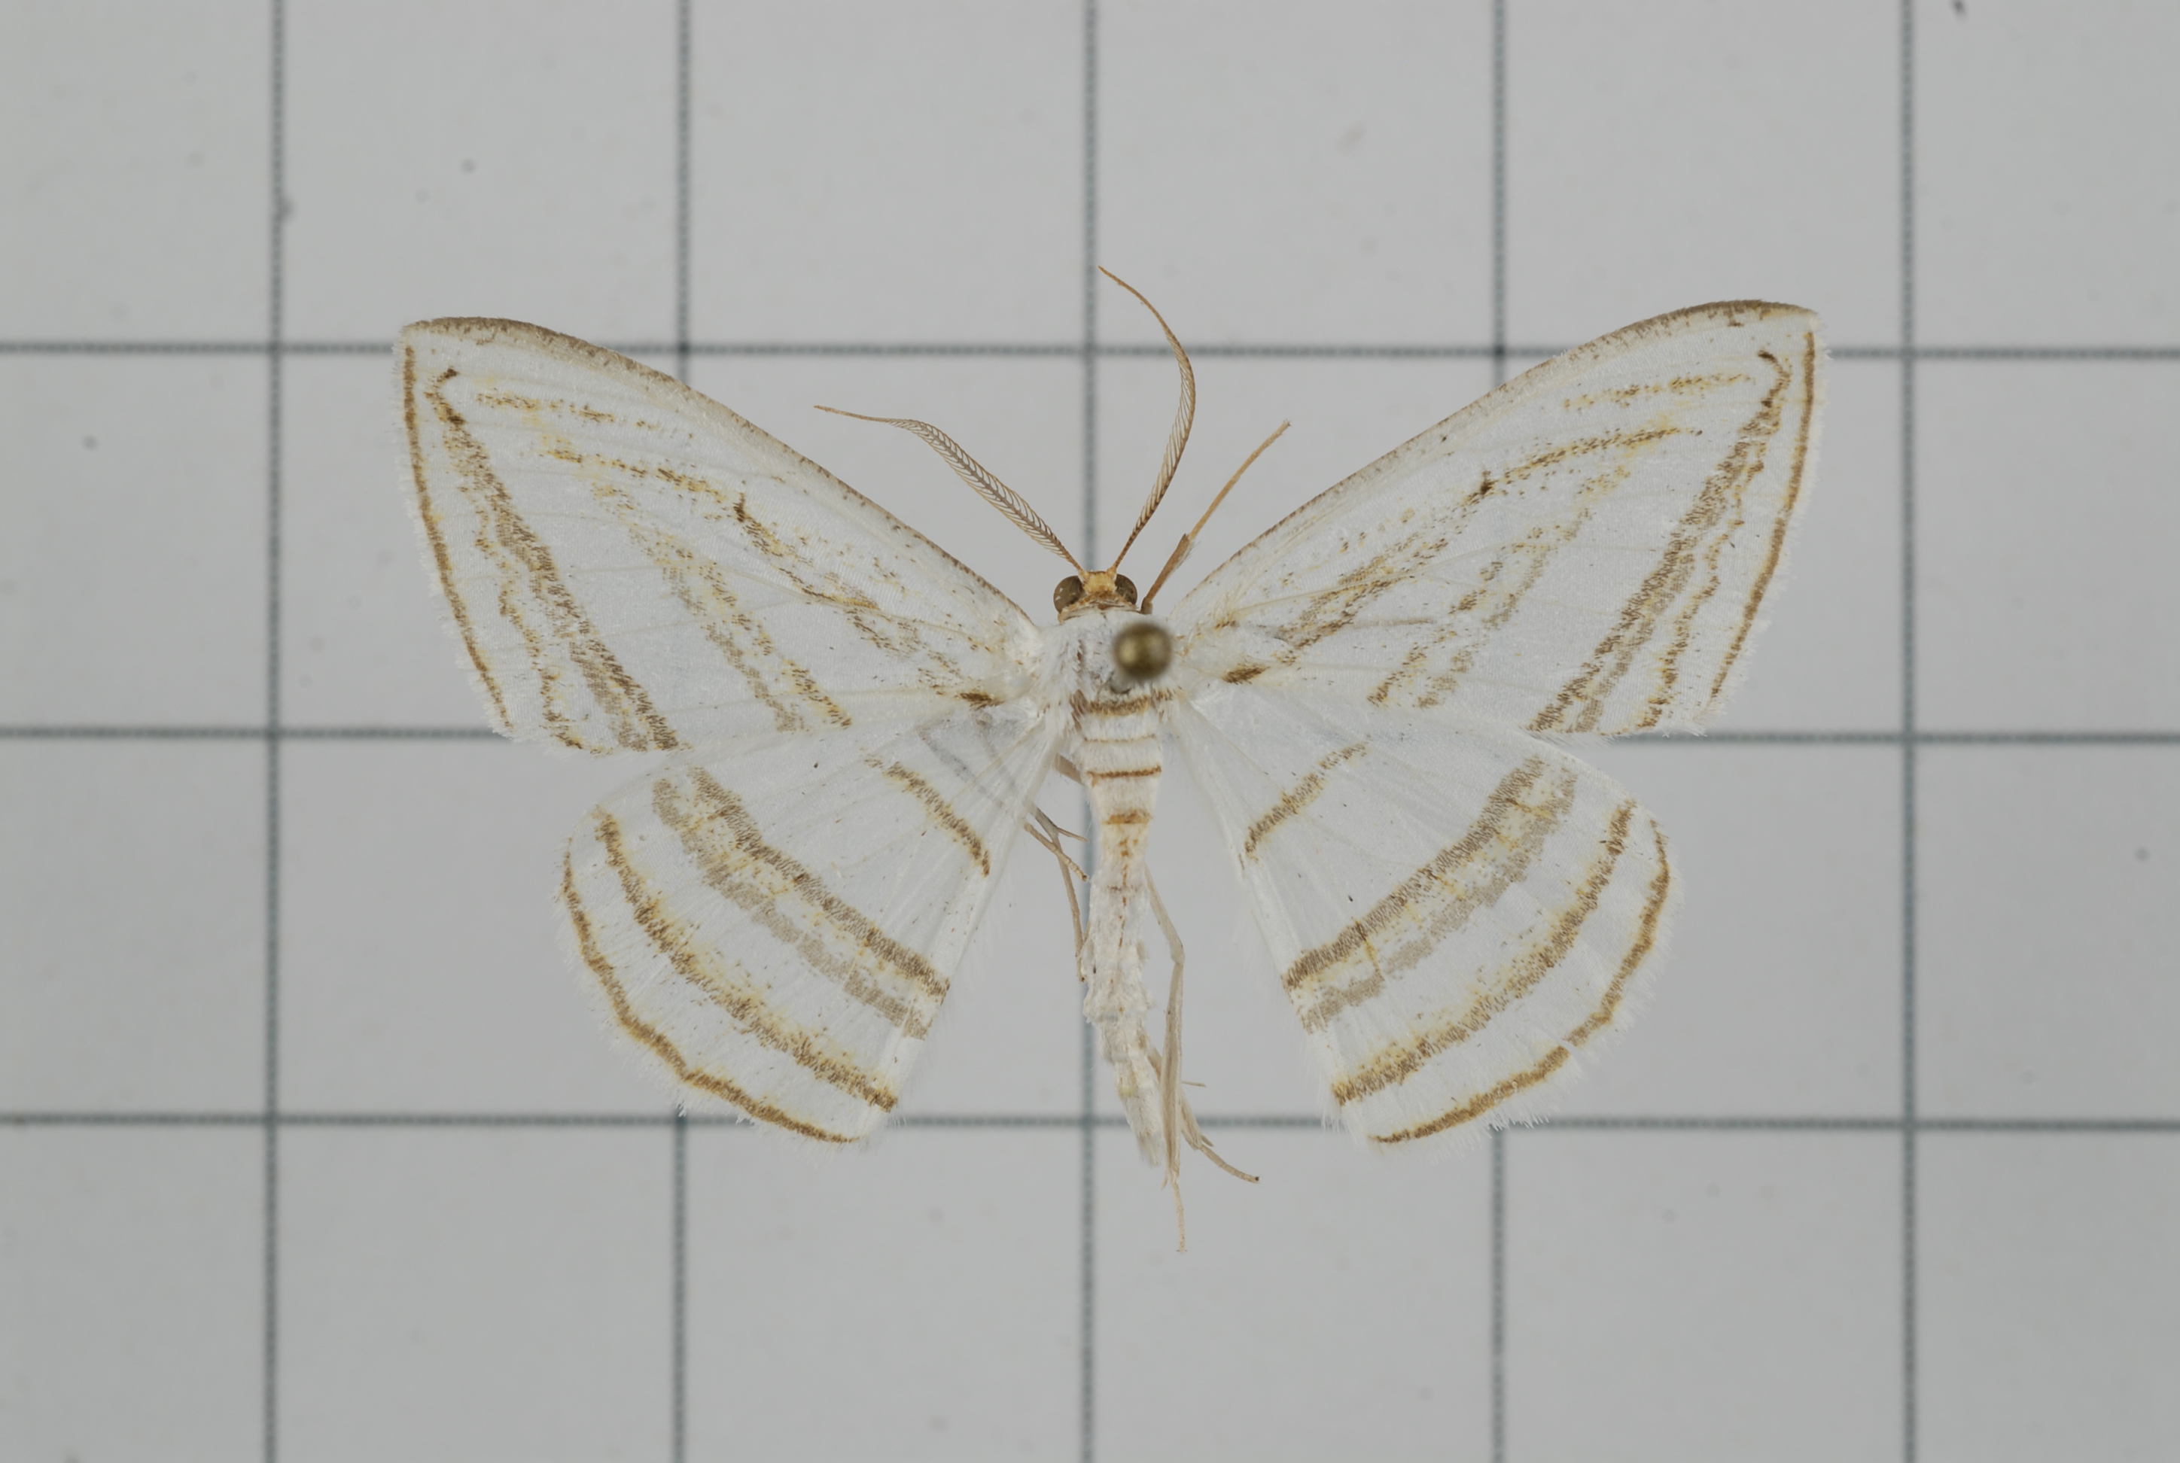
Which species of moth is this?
Orthocabera sericea sericea
